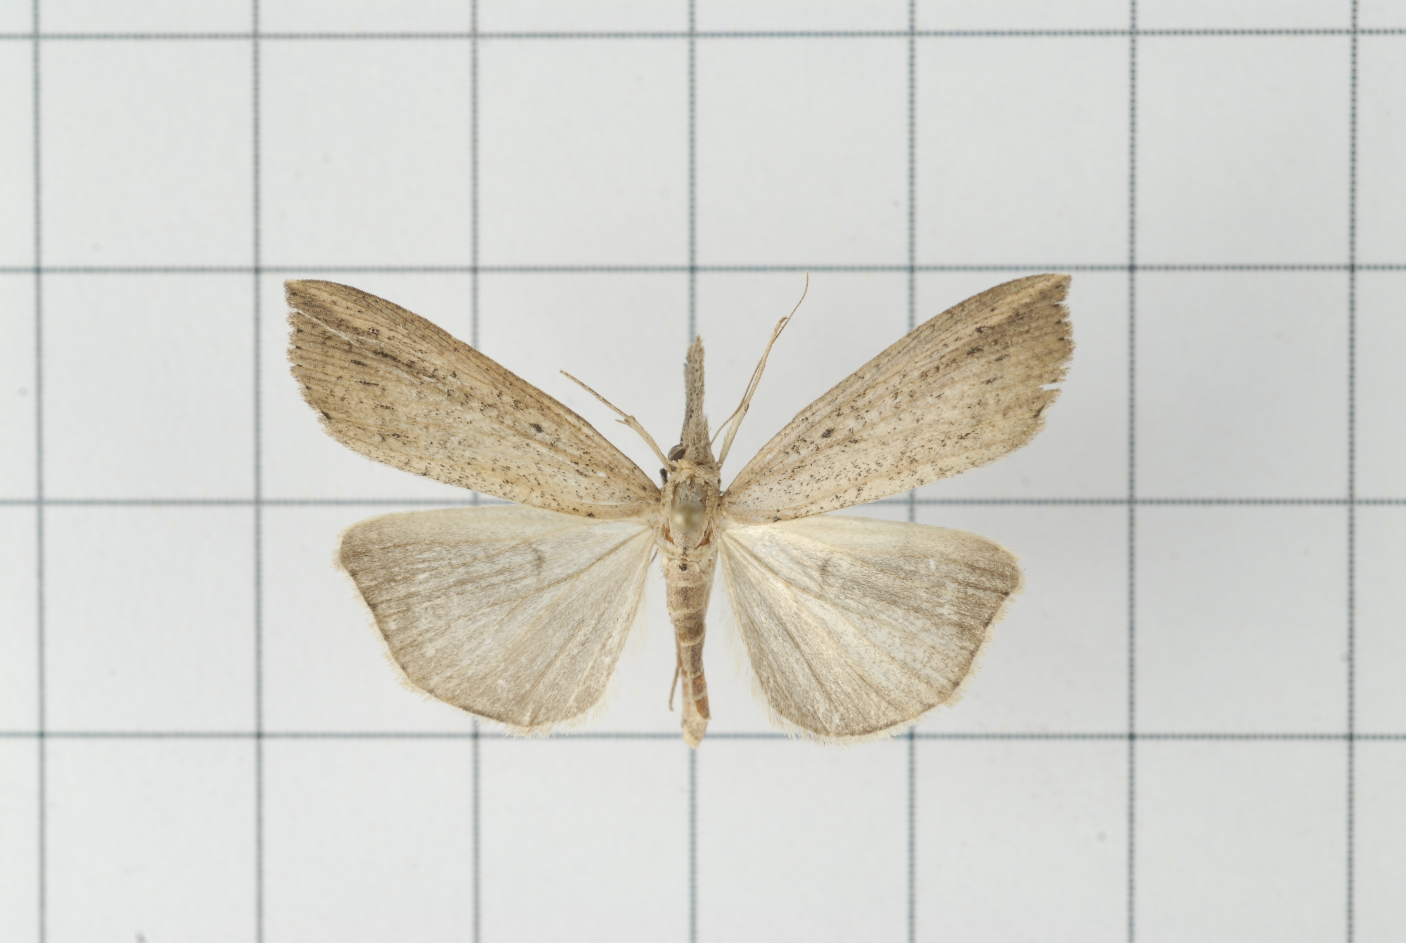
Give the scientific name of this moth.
Hypena longipennis
